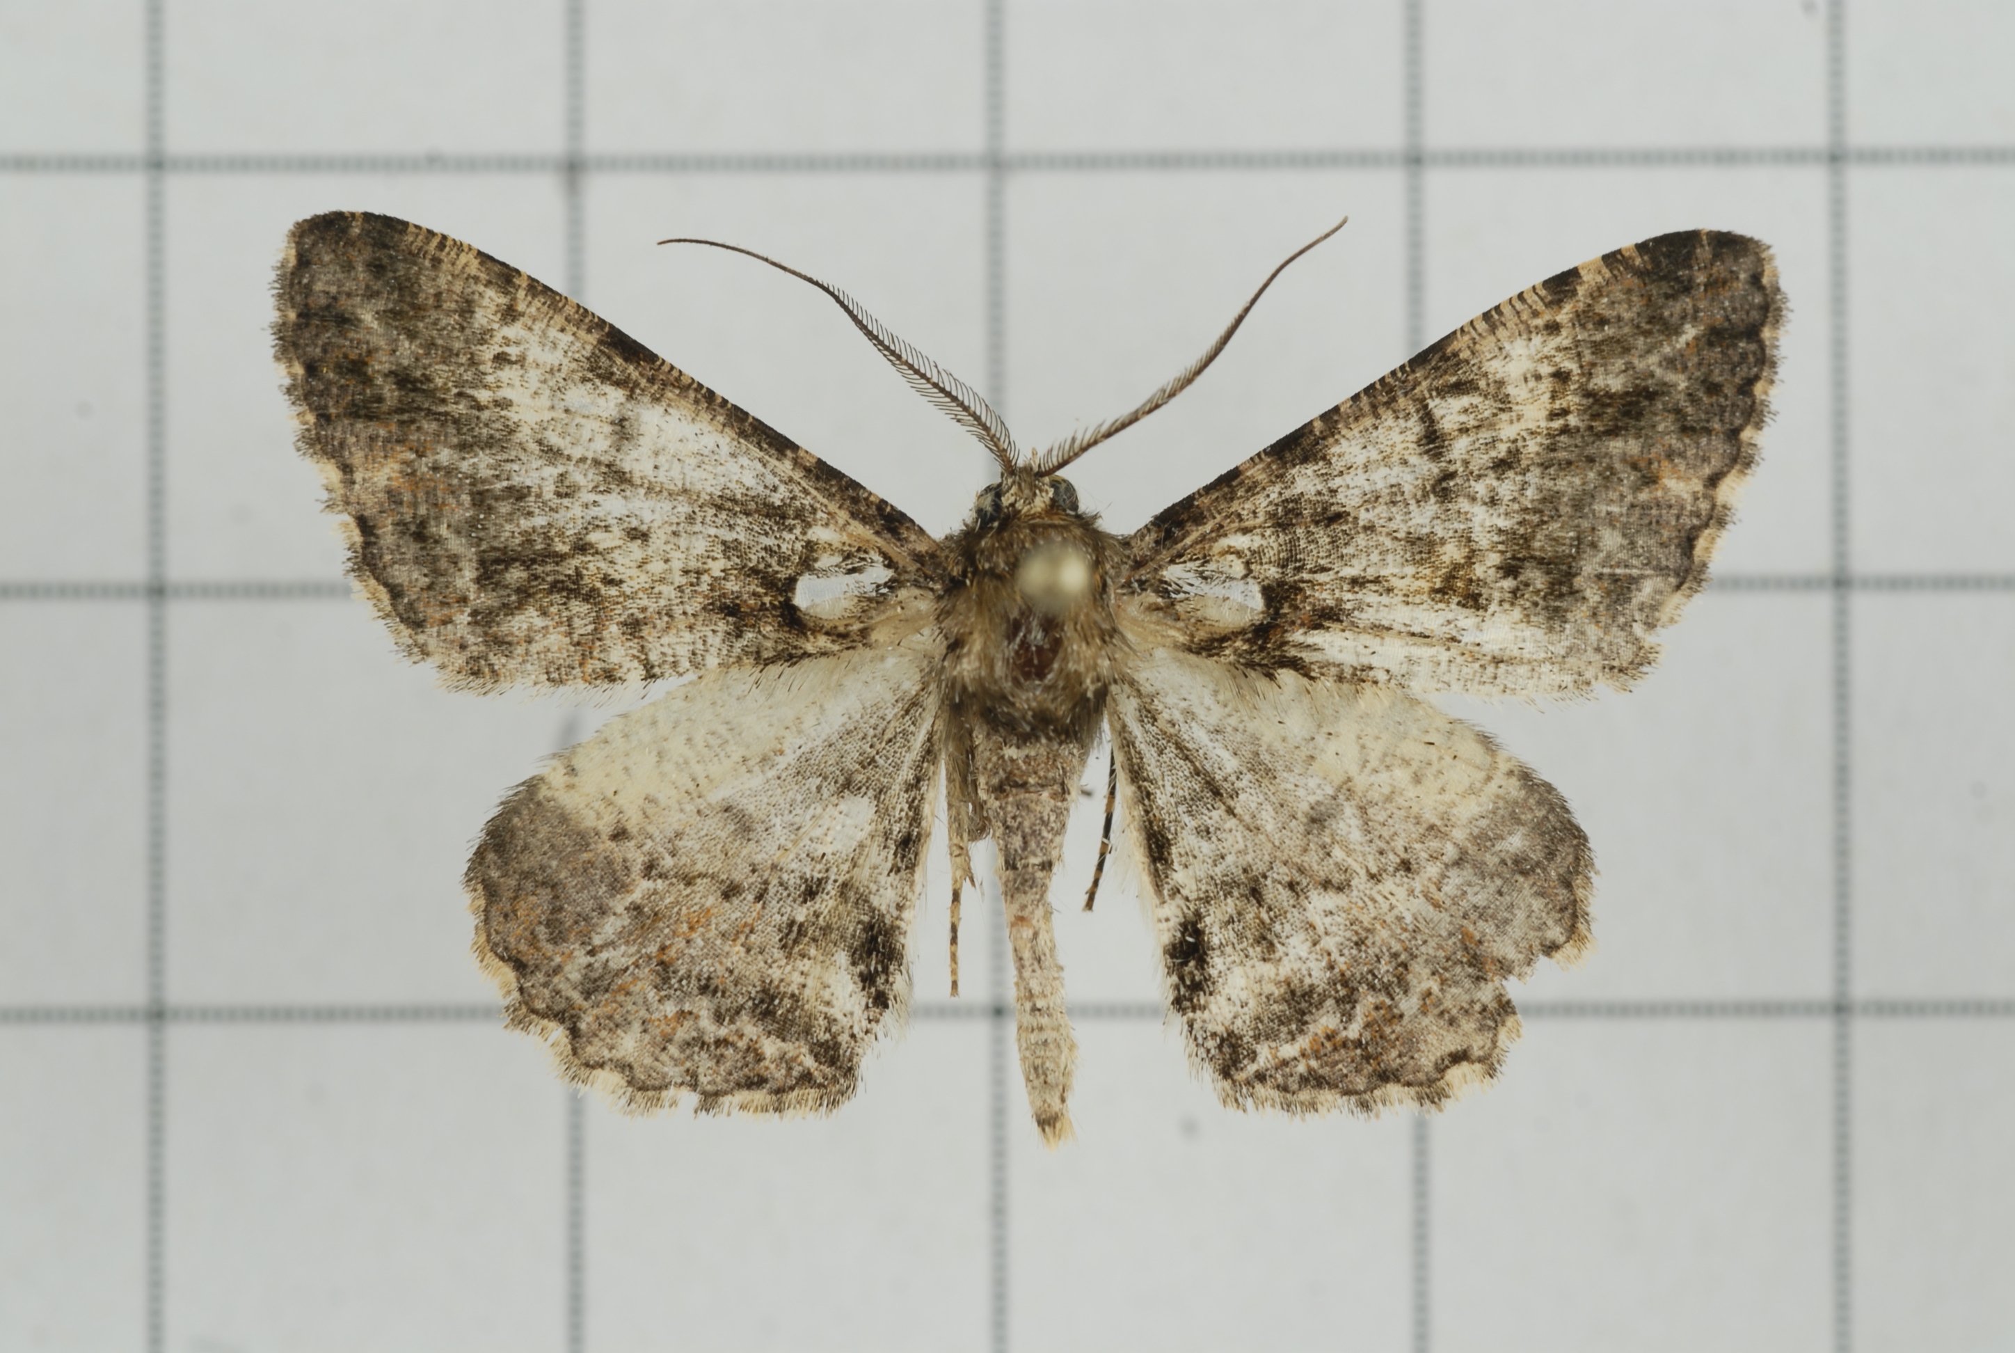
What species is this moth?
Alcis taiwanovariegata
